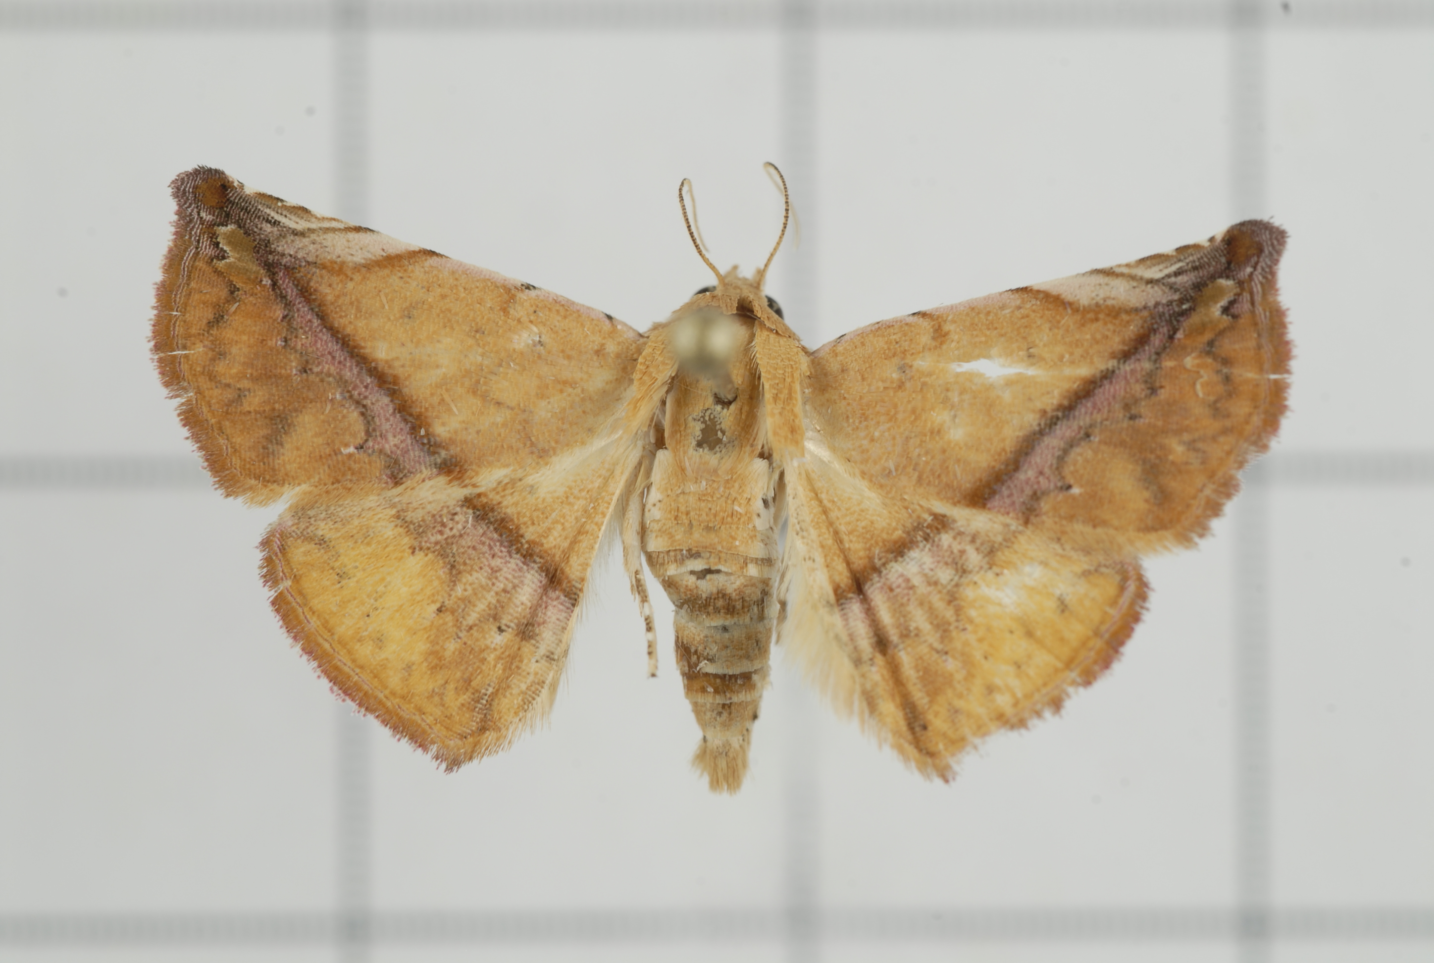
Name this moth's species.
Eublemma quadrapex
